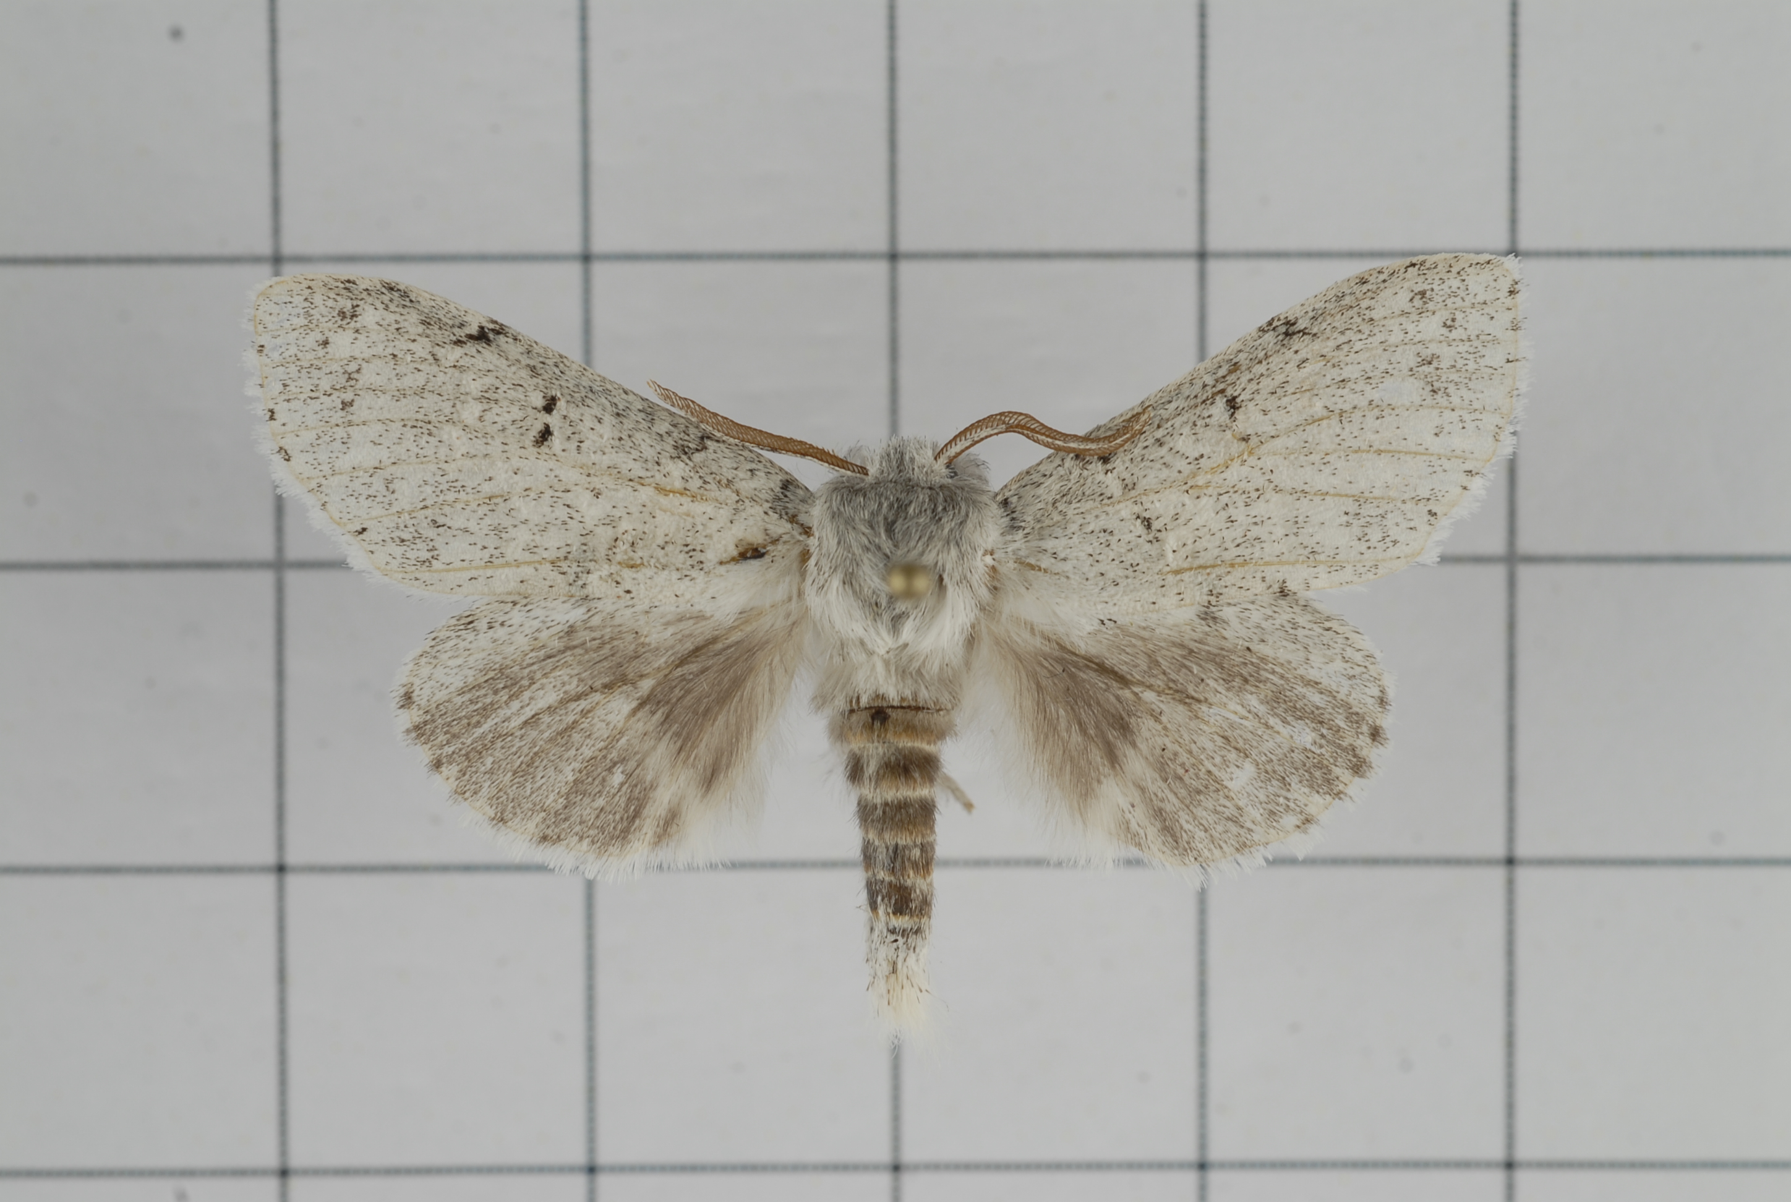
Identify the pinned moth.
Cnethodonta grisescens baibarana
